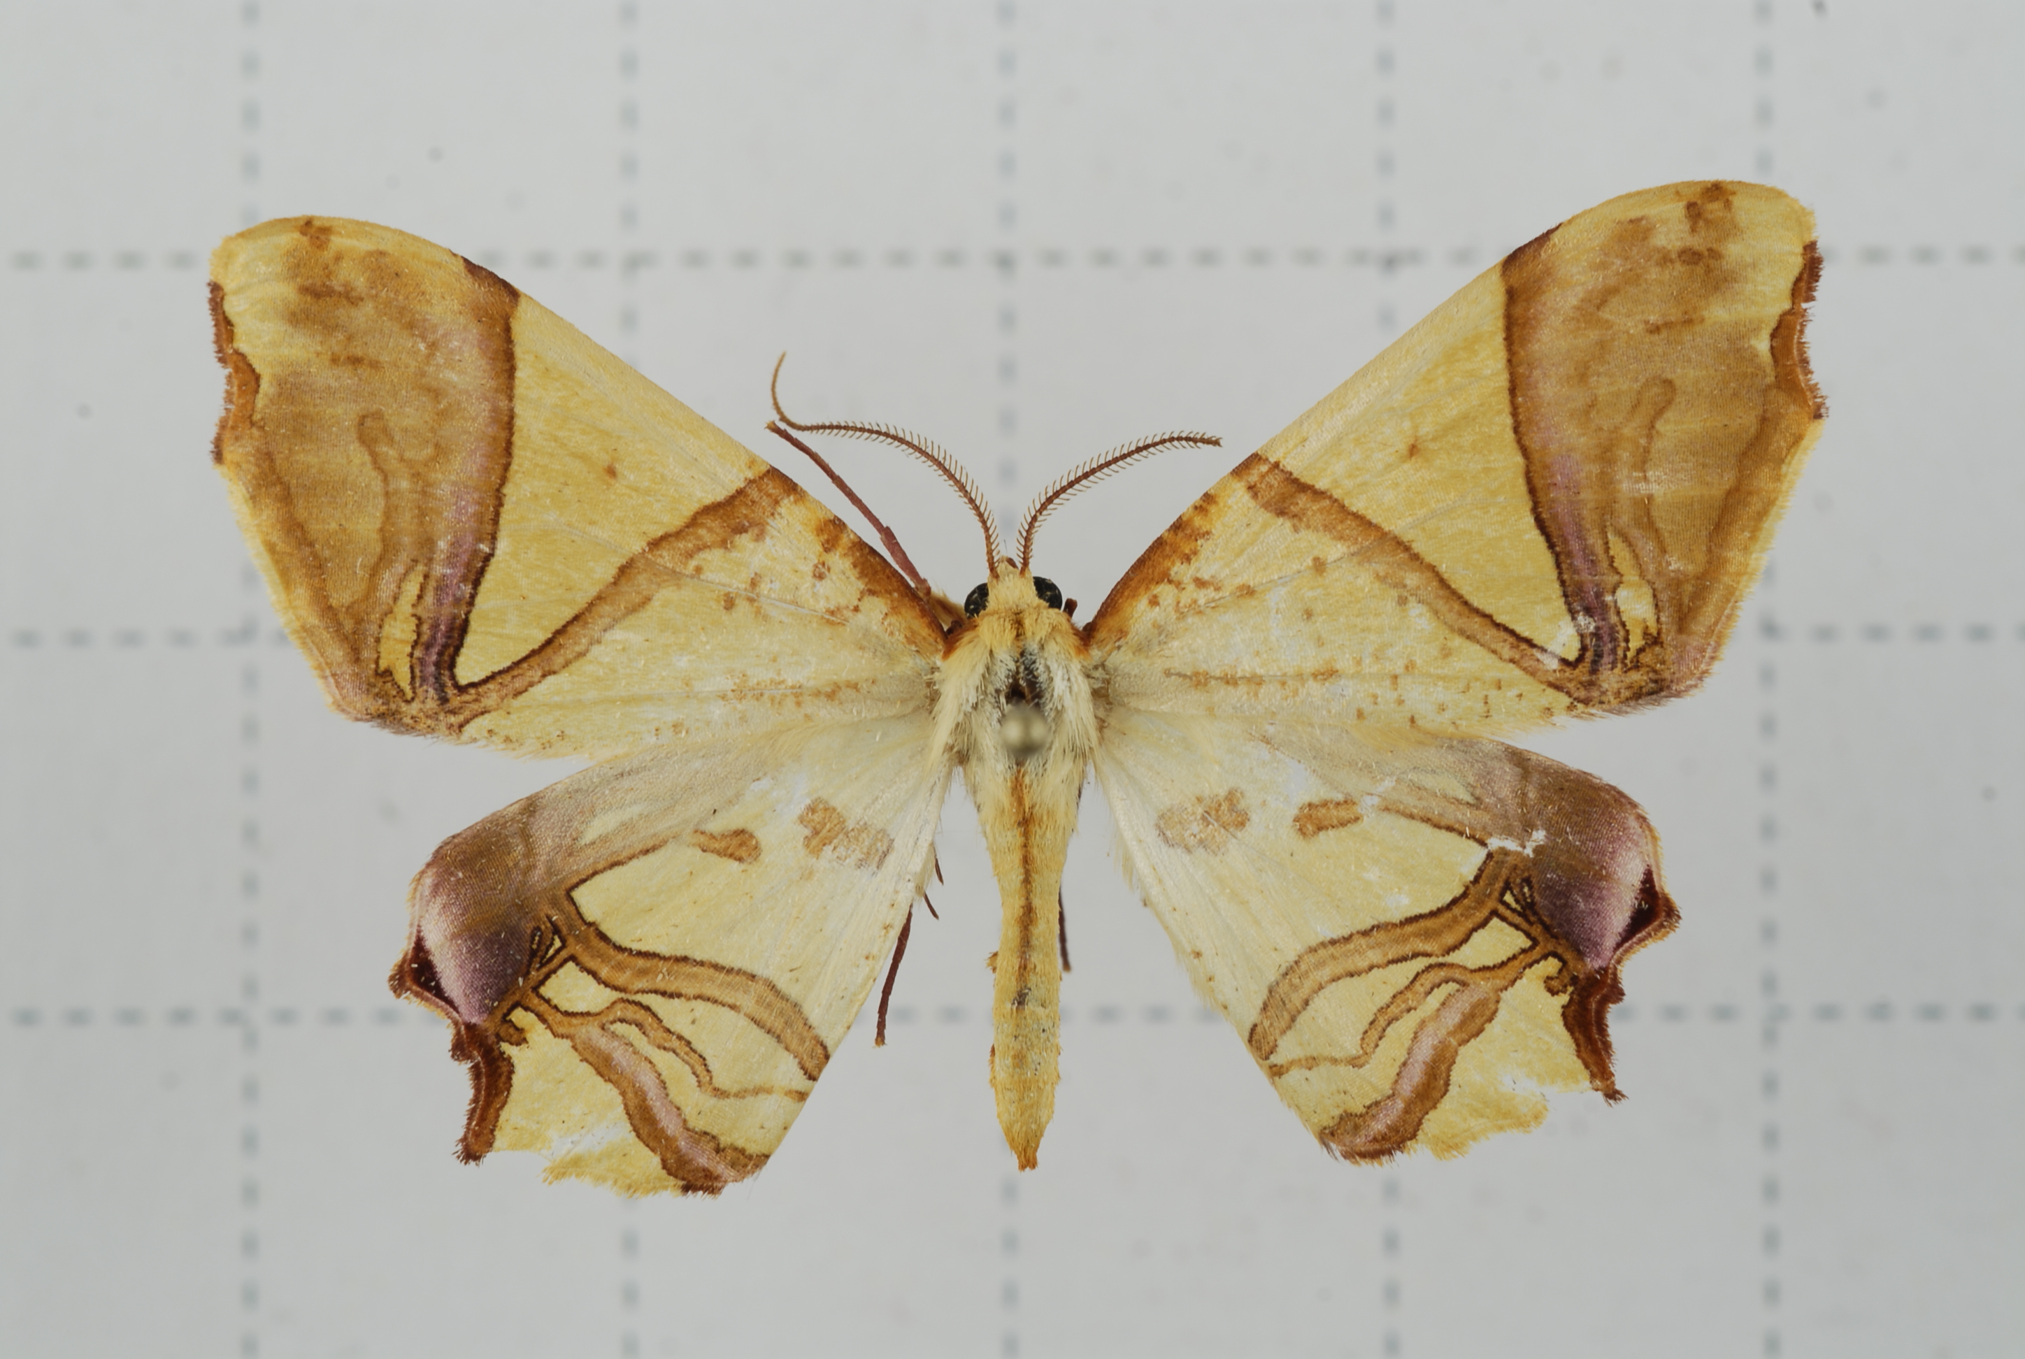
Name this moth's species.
Trotocraspeda divaricata
